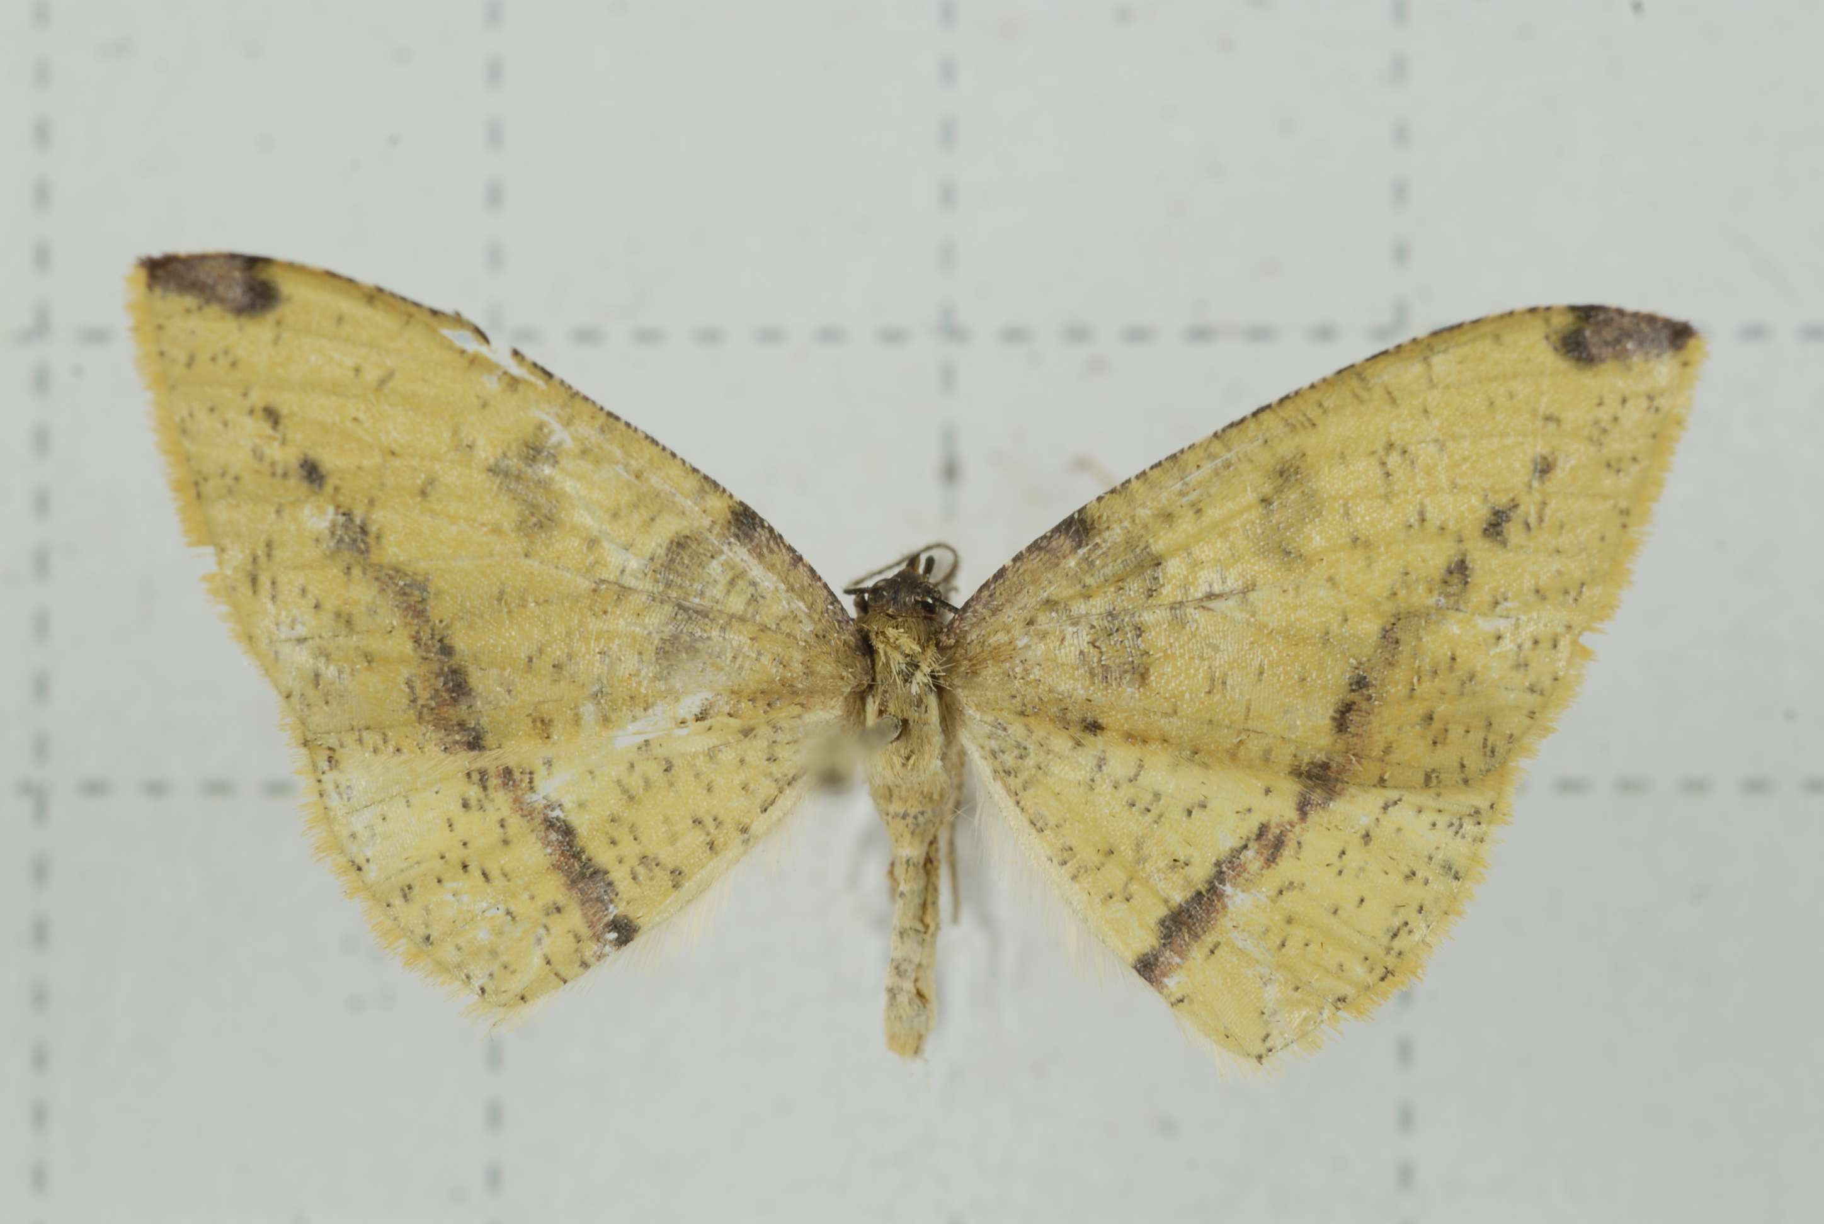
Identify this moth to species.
Heterolocha satoi
